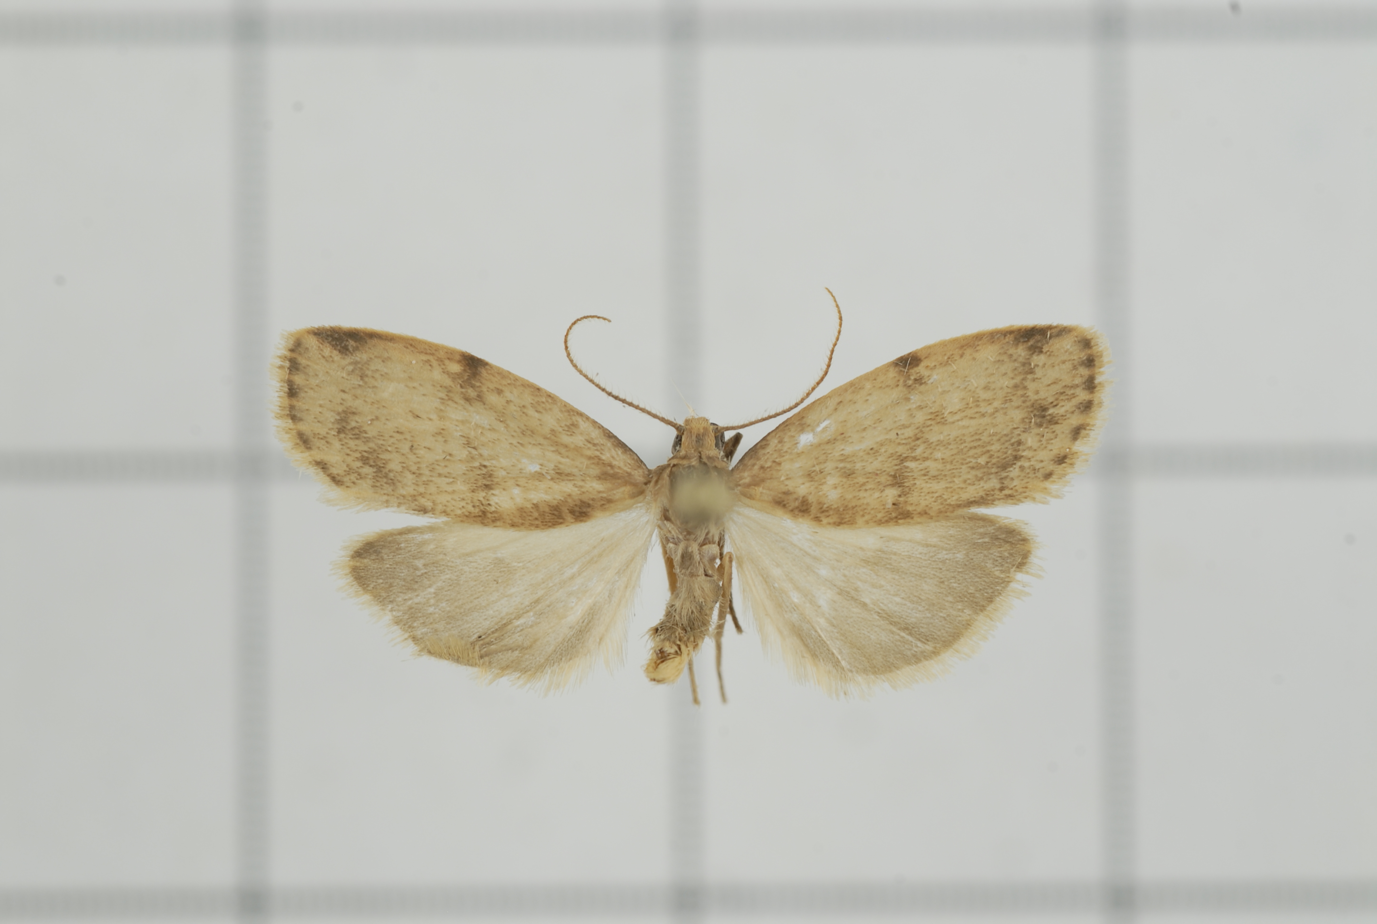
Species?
Mithuna wilemani
